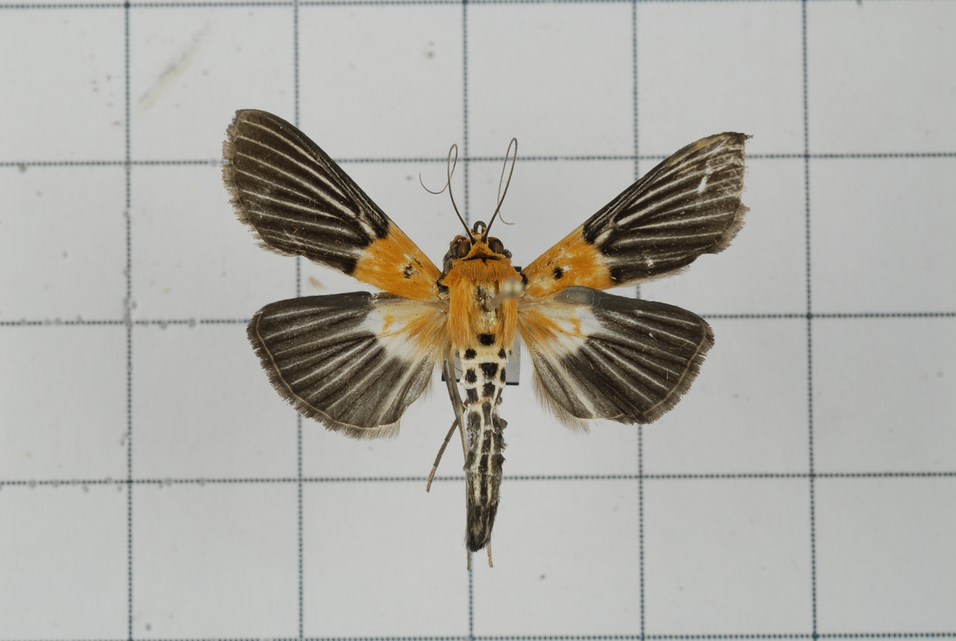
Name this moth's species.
Nevrina procopia
